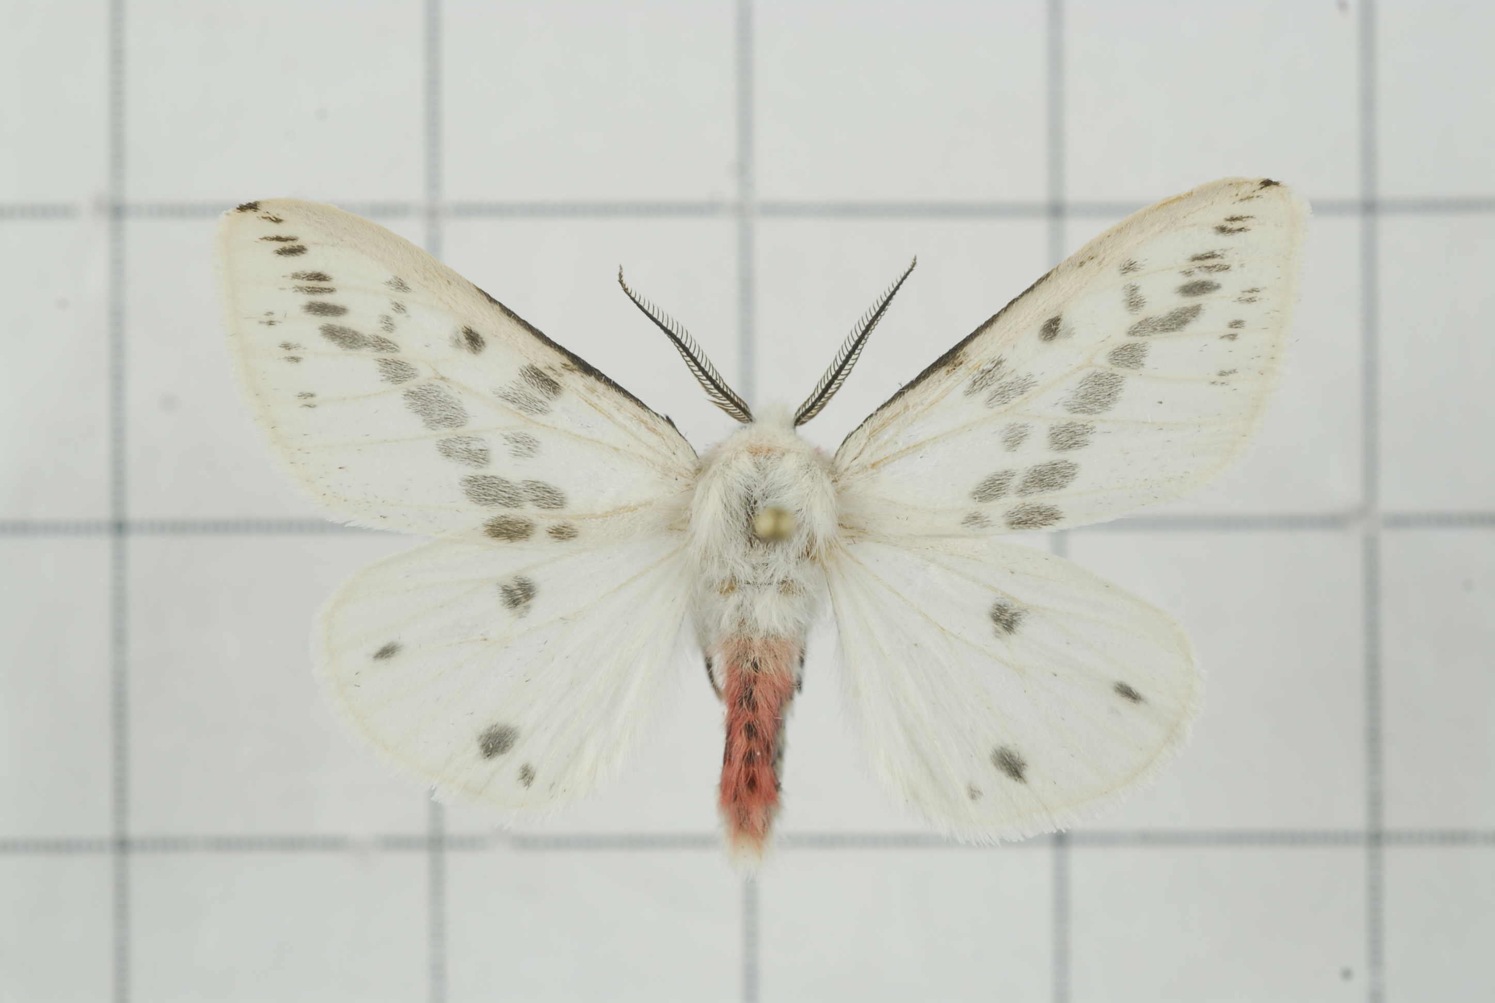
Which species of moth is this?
Lemyra nigricosta
